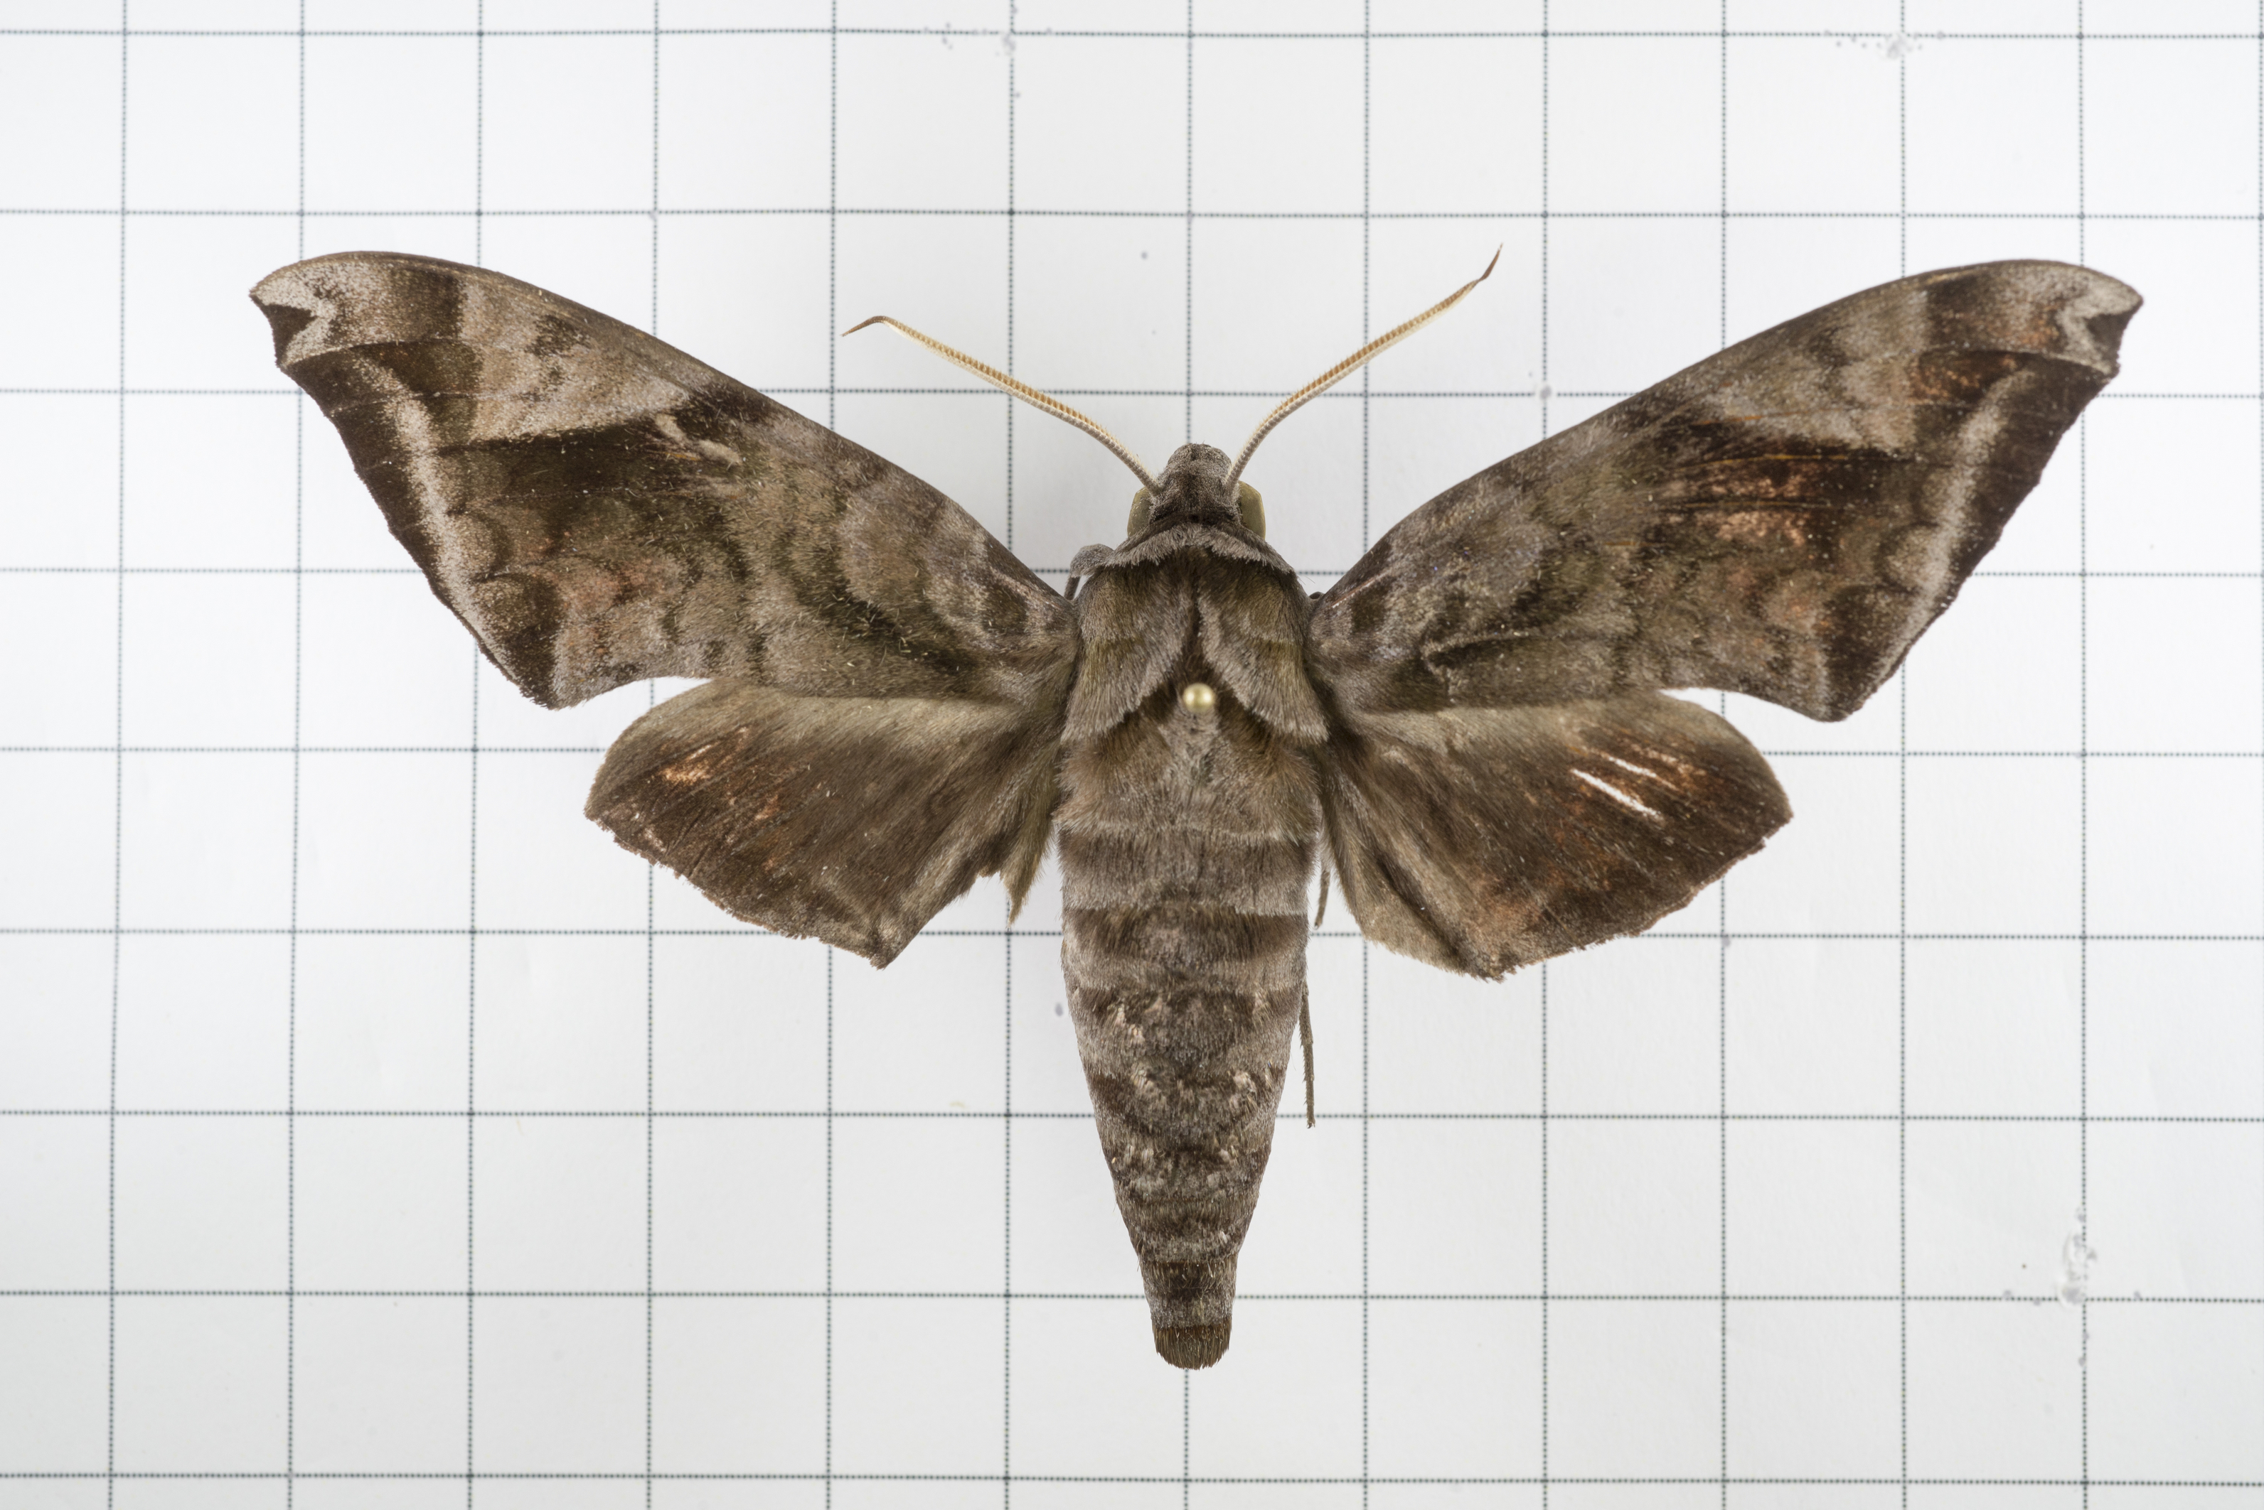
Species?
Acosmeryx naga metanaga
